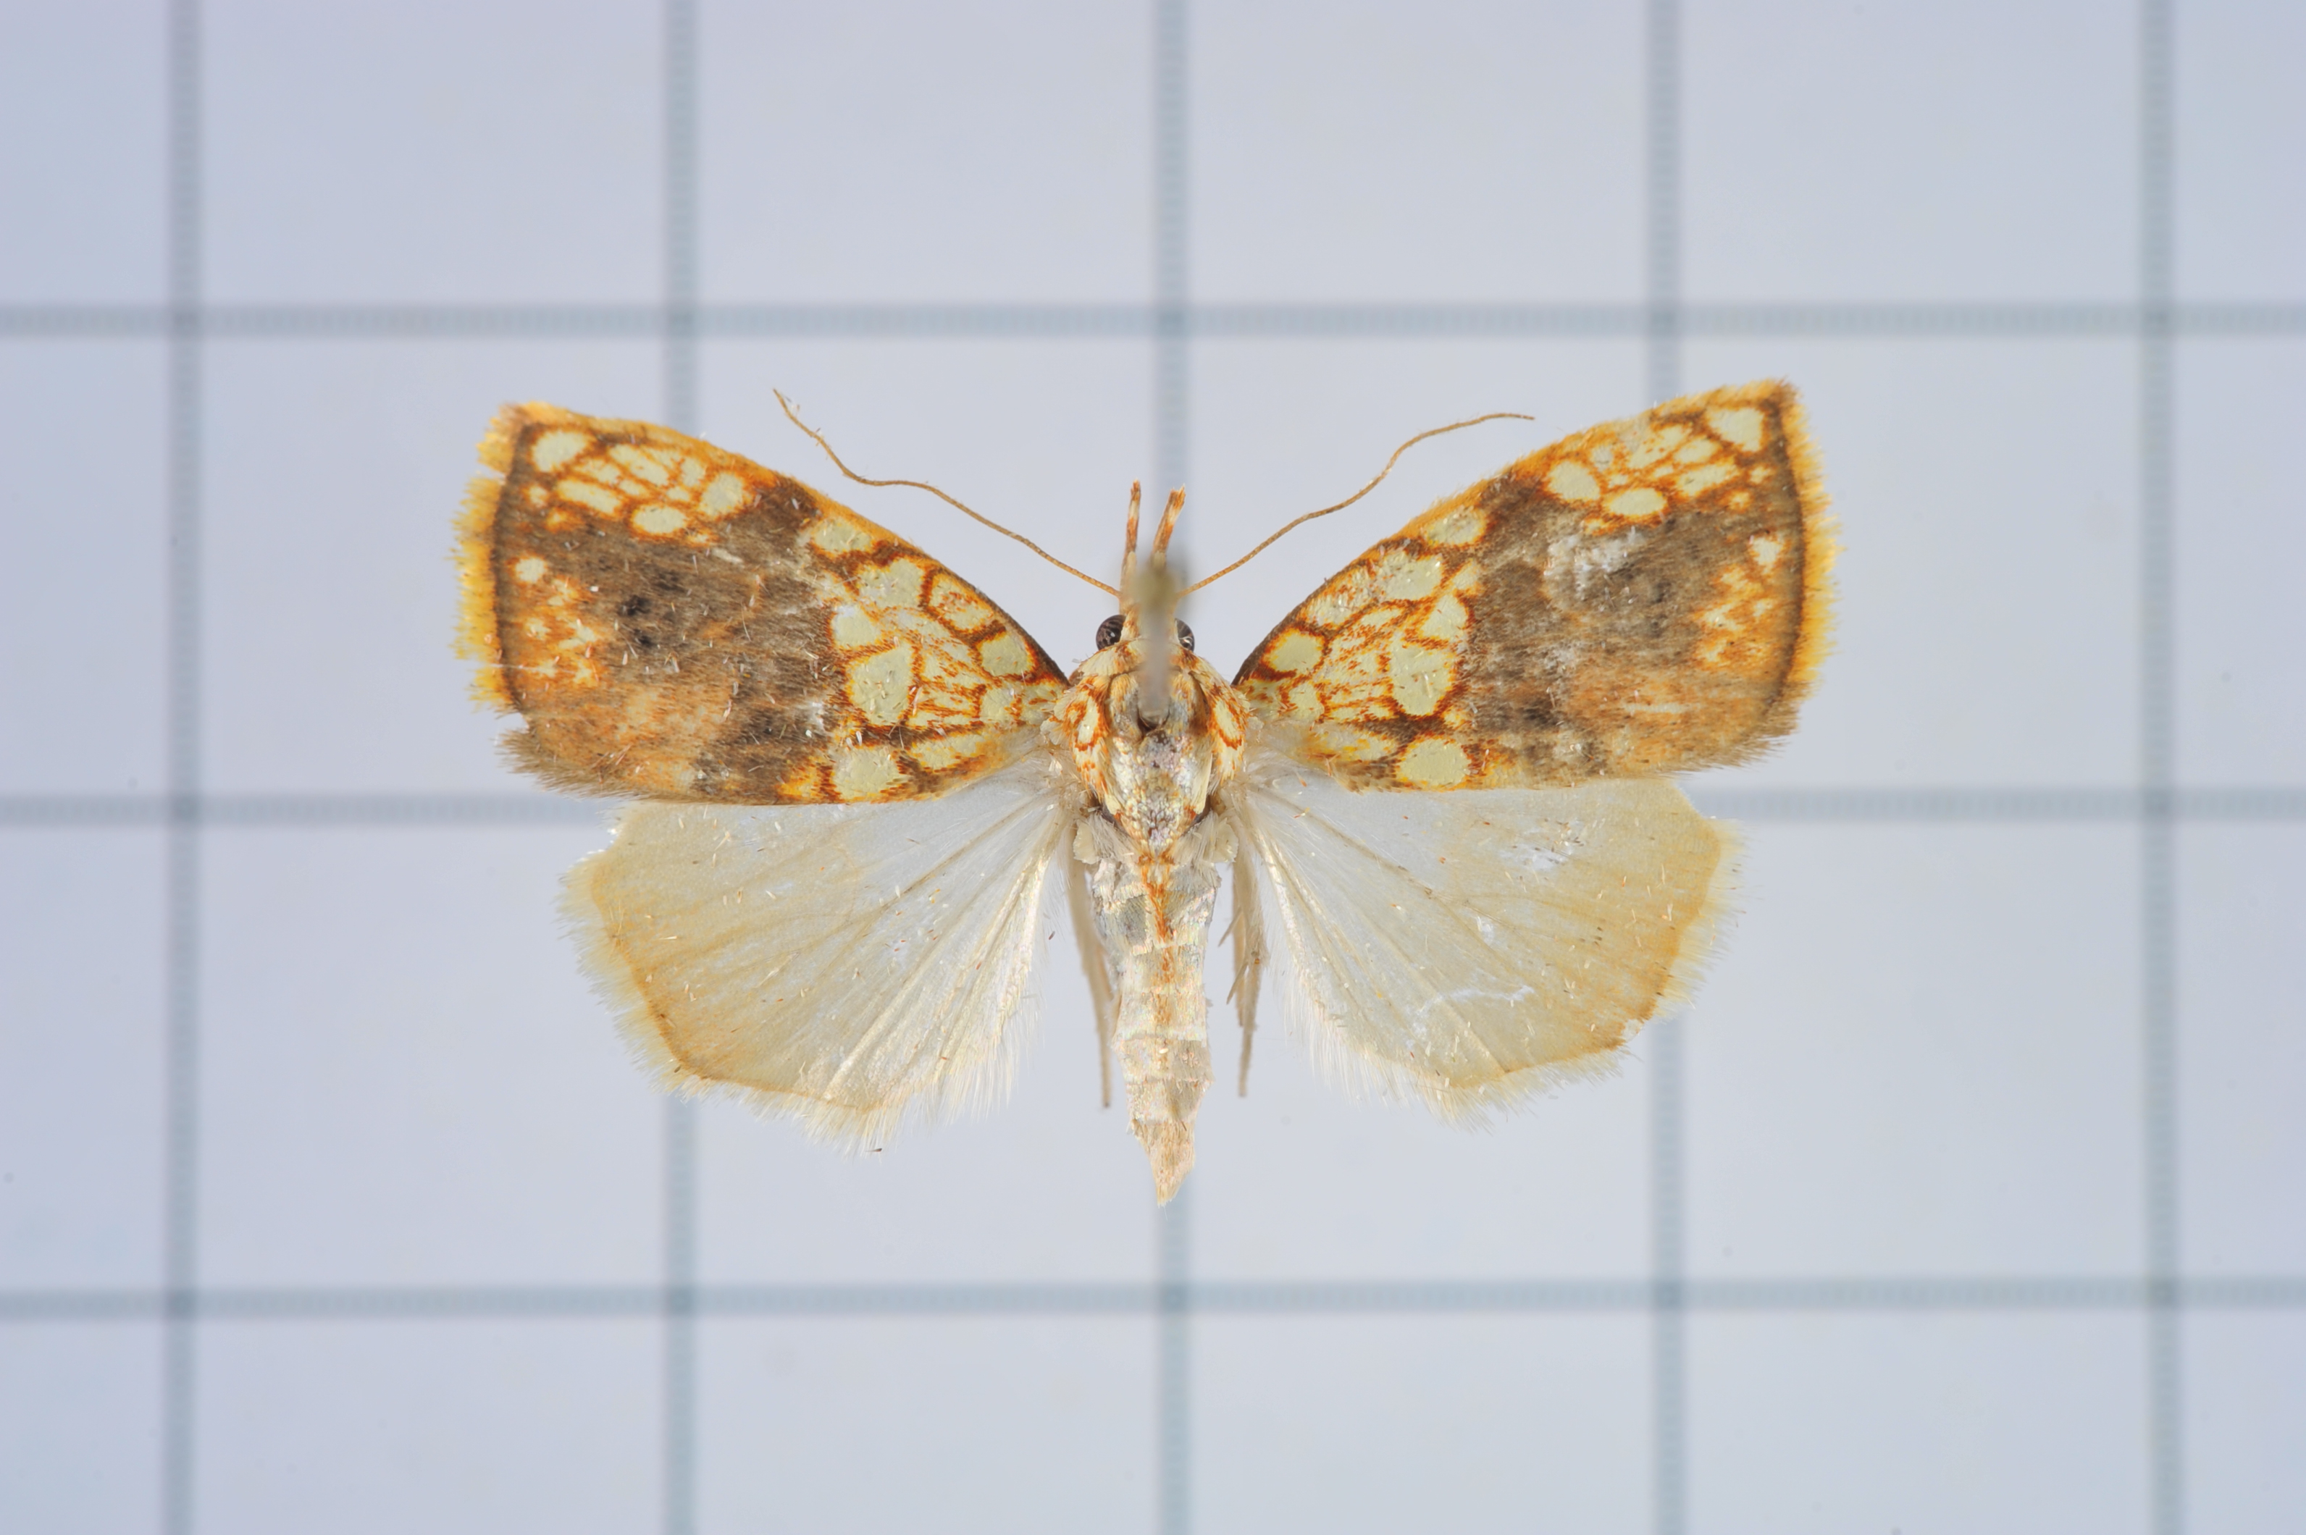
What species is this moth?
Gabala argentata
